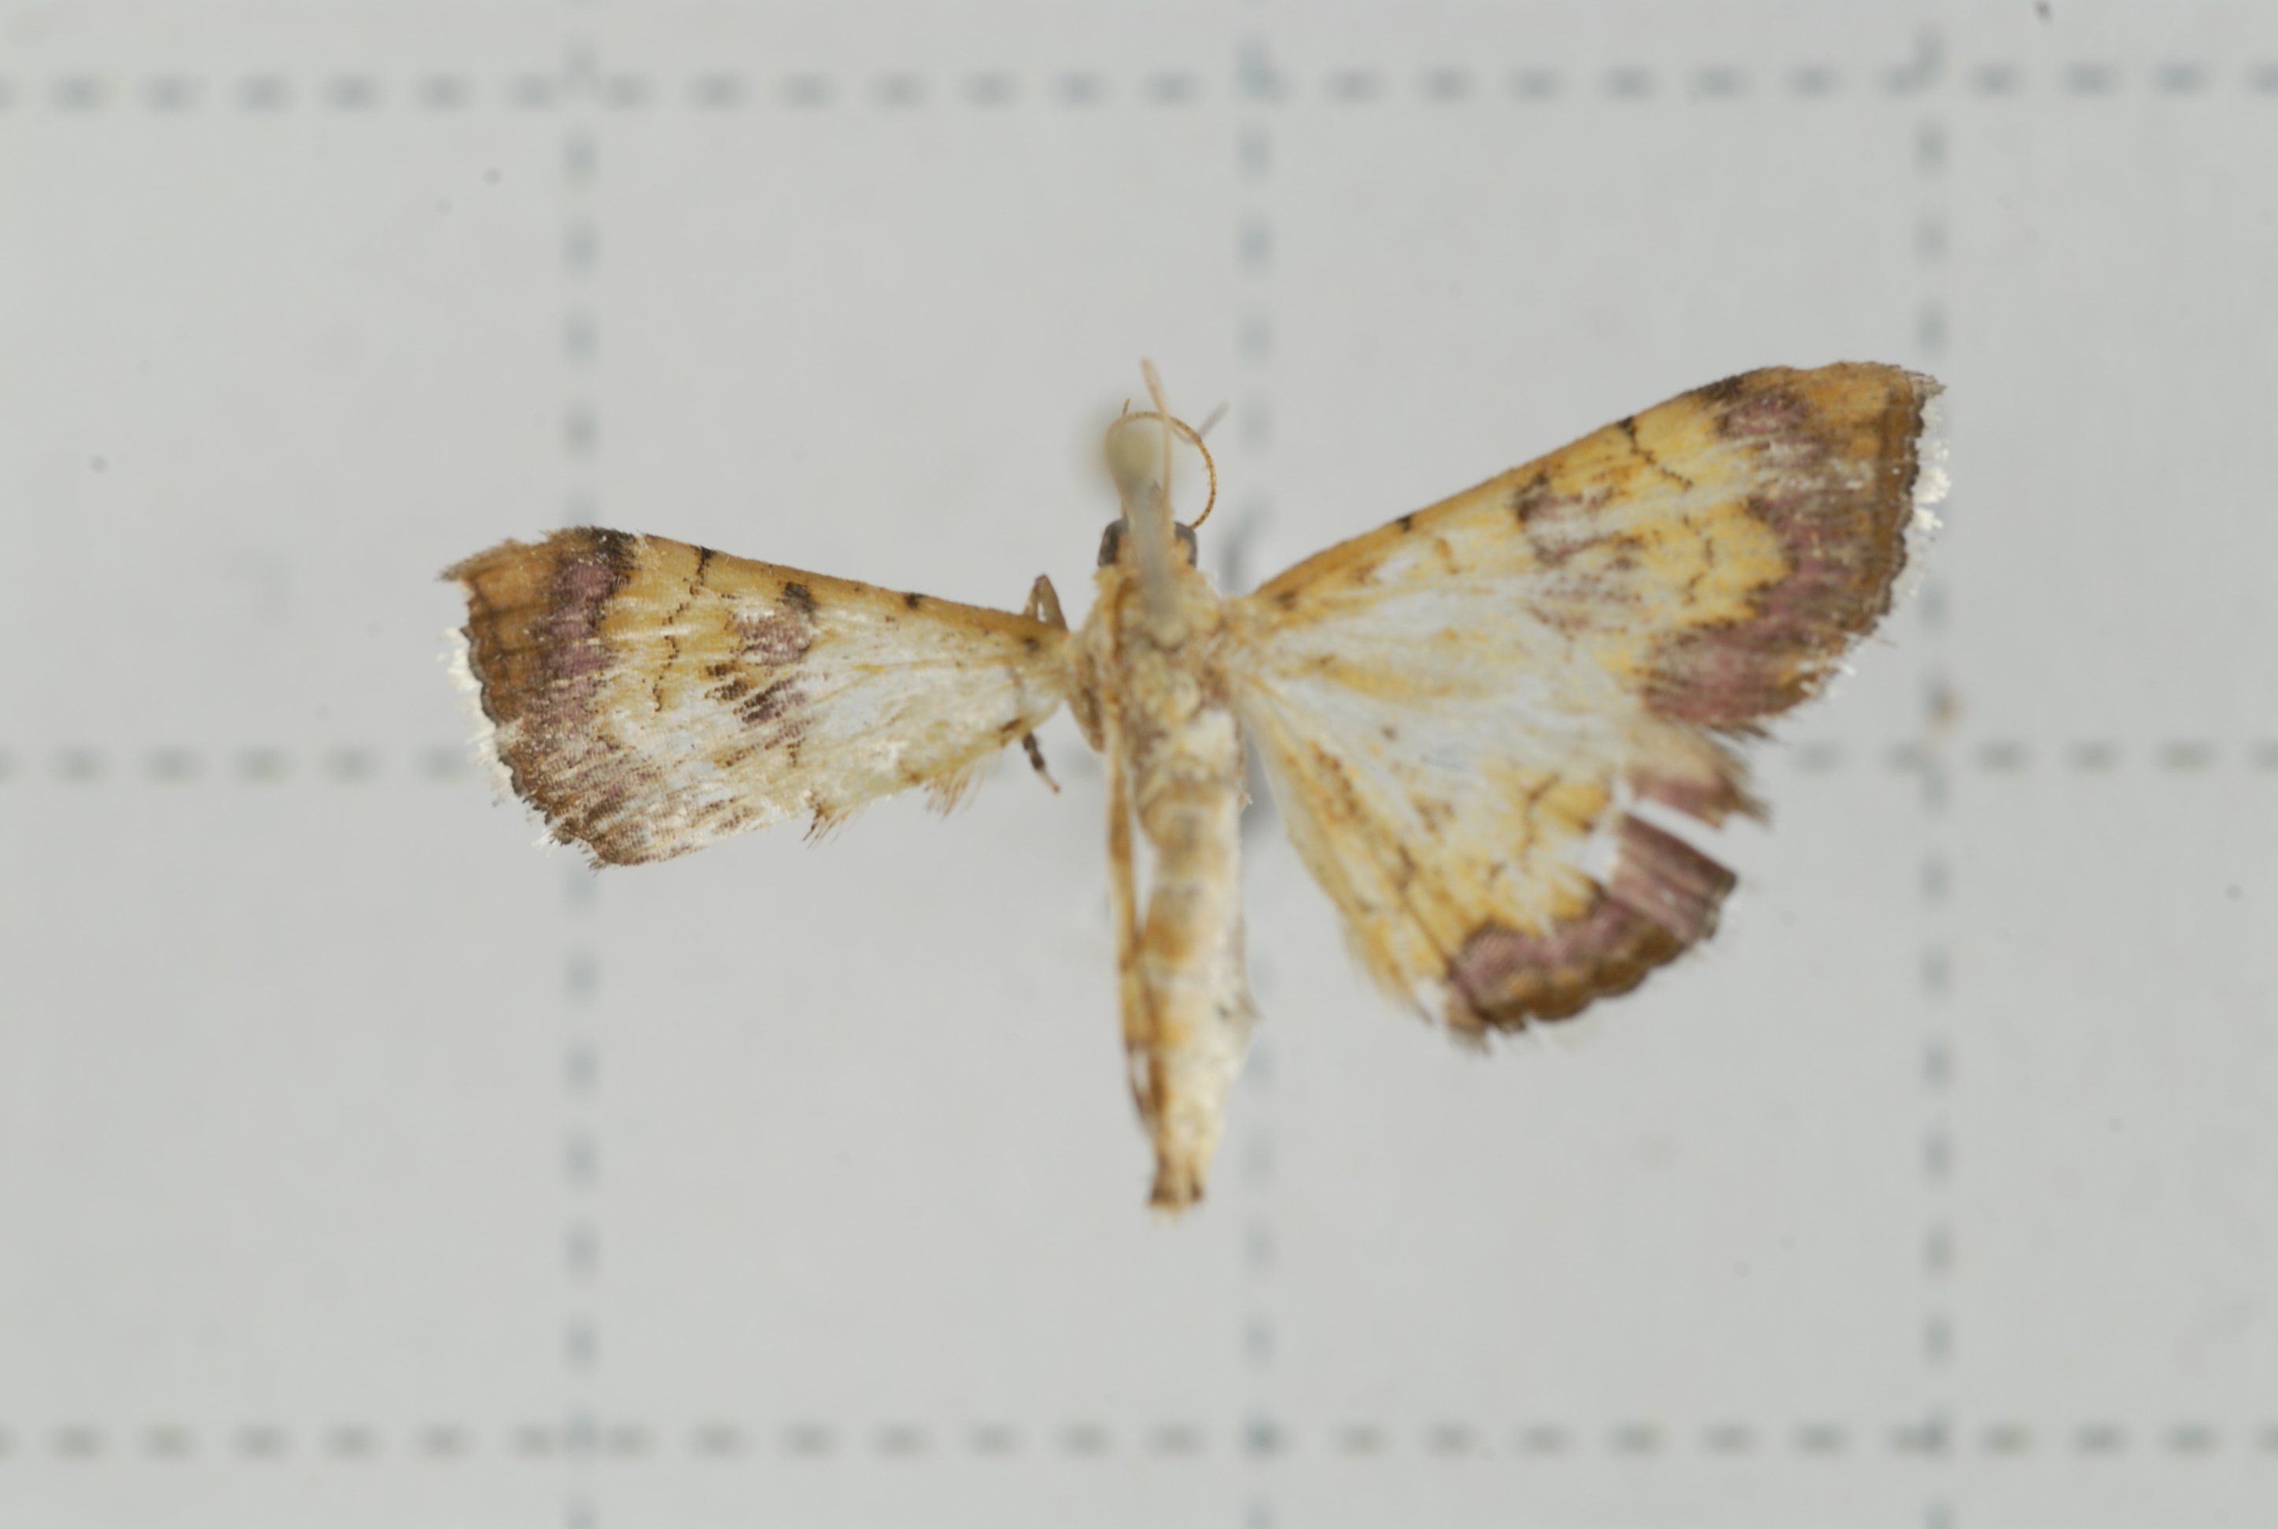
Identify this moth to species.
Isocentris filalis
